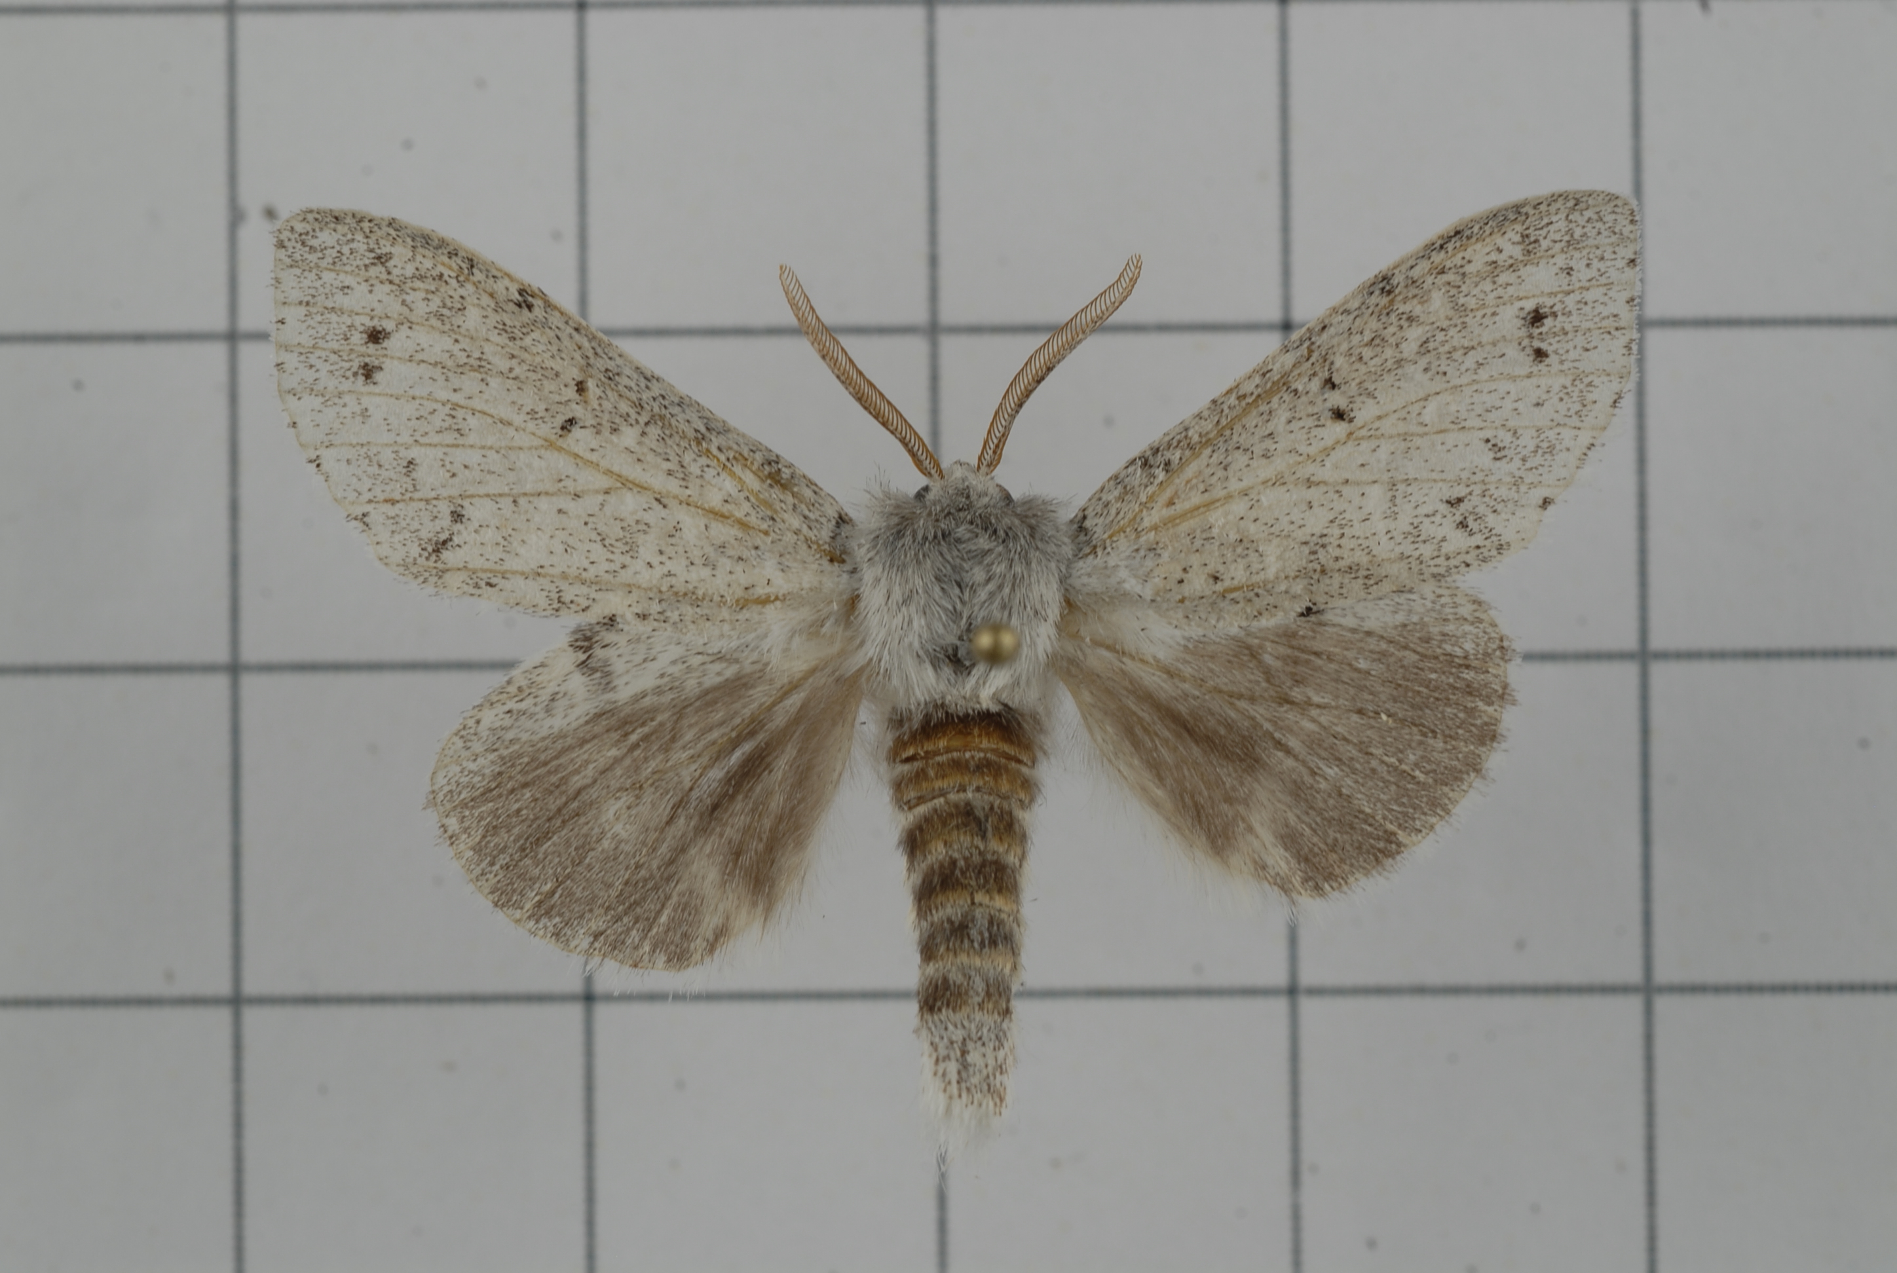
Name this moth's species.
Cnethodonta grisescens baibarana
